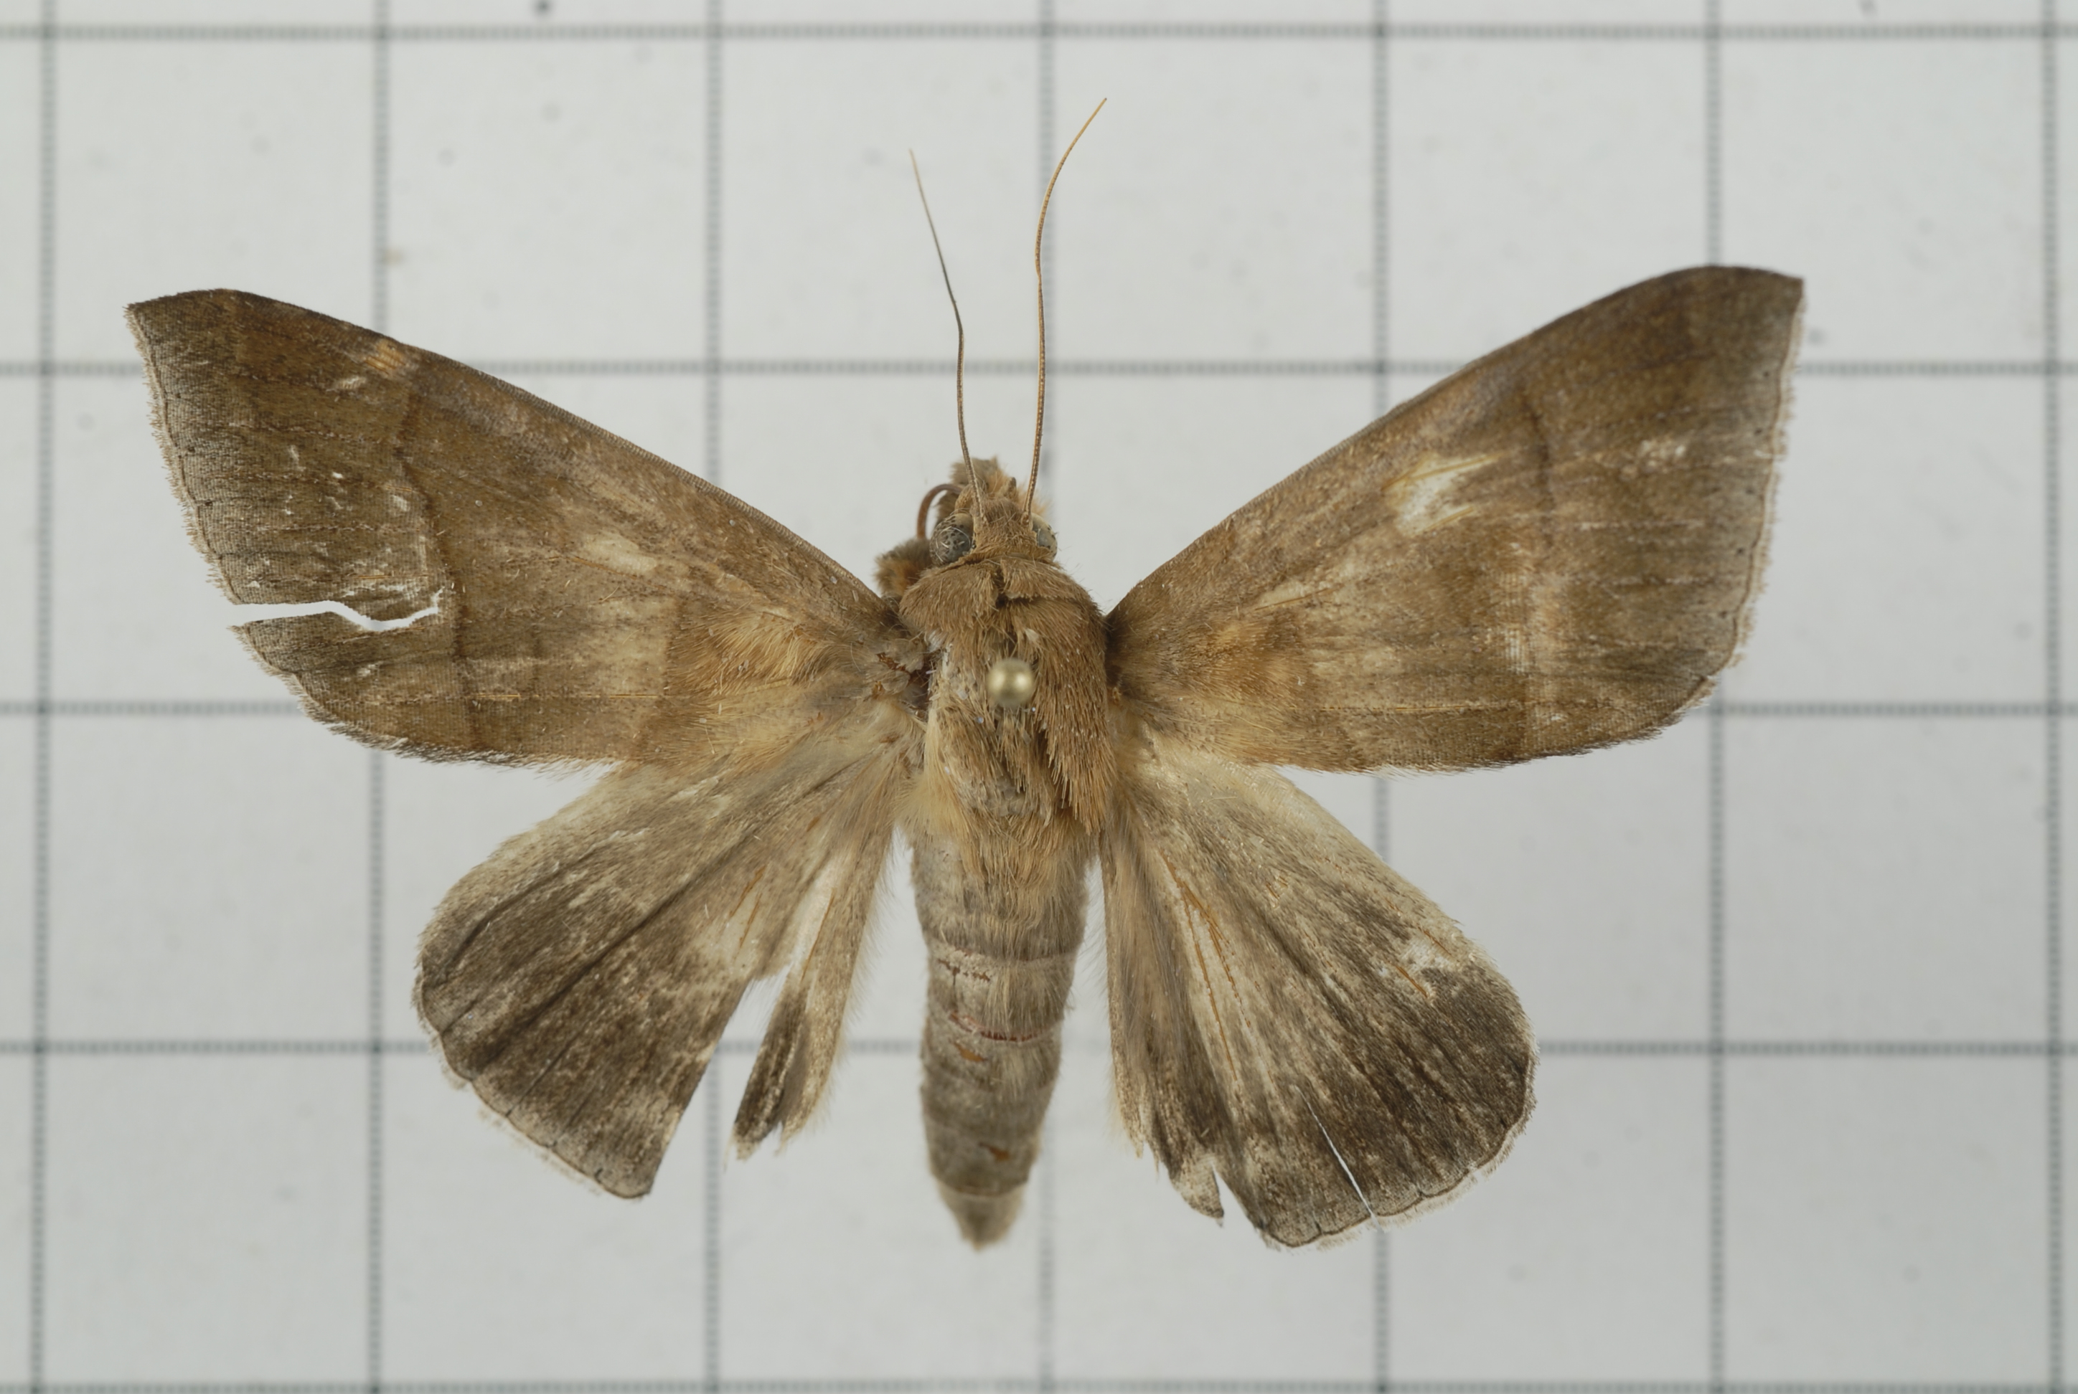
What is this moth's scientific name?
Bastilla absentimacula
